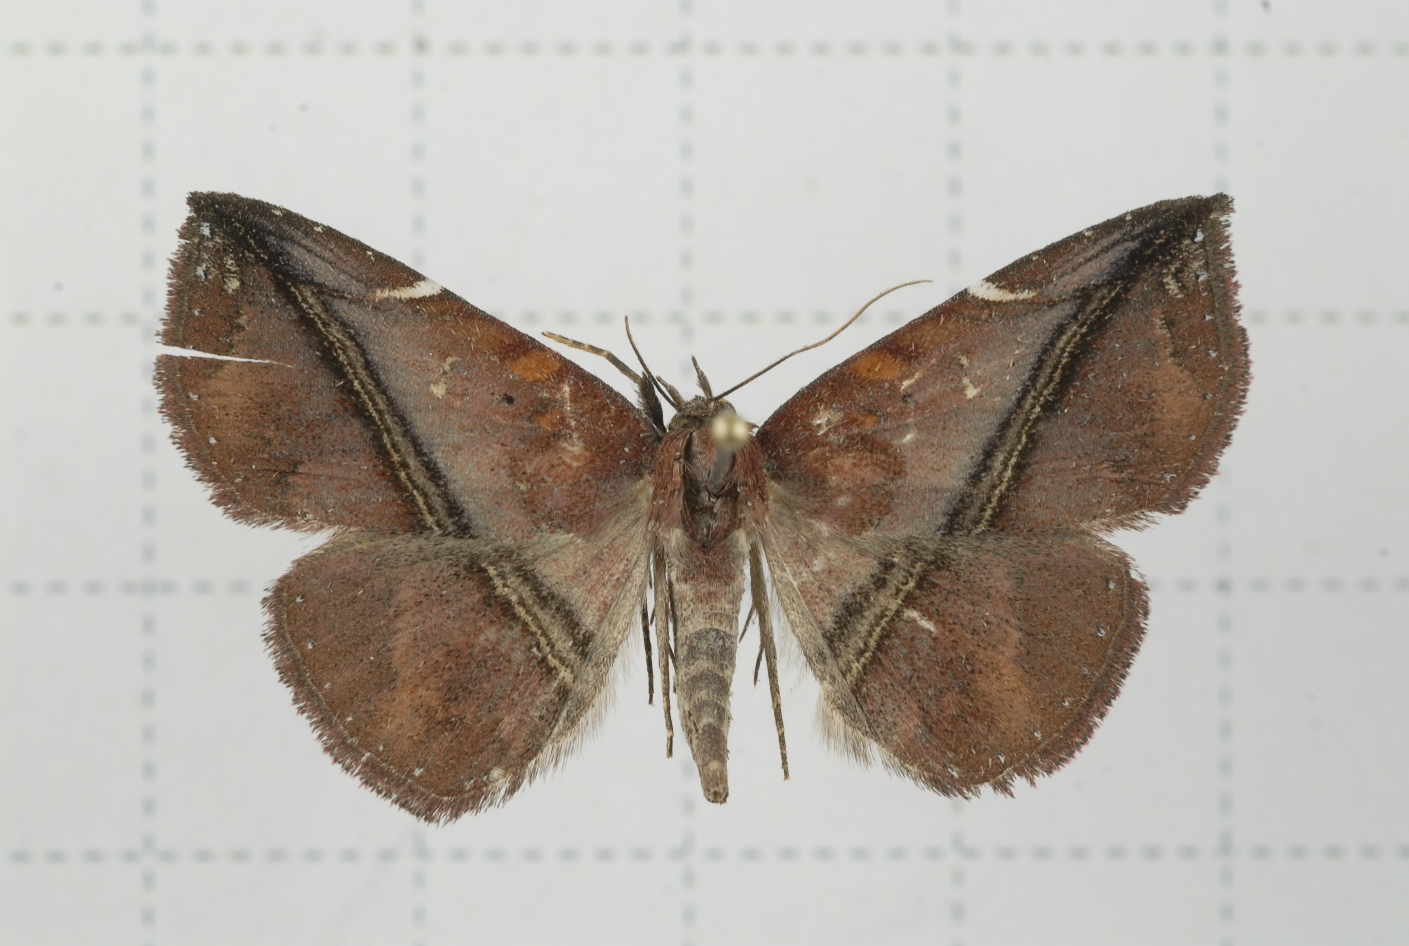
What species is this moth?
Condate purpurea
